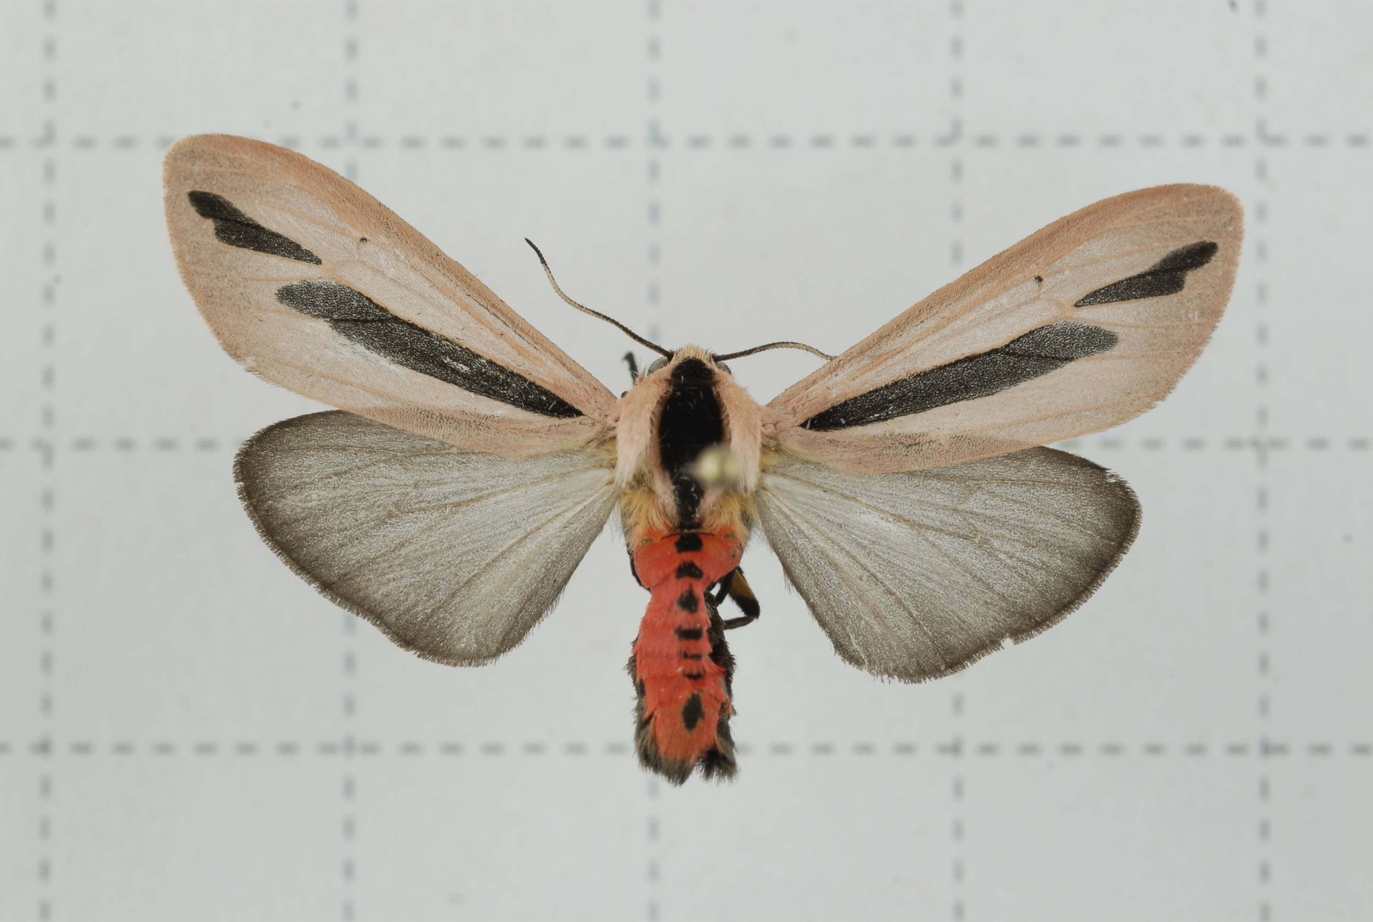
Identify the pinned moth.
Creatonotos gangis
